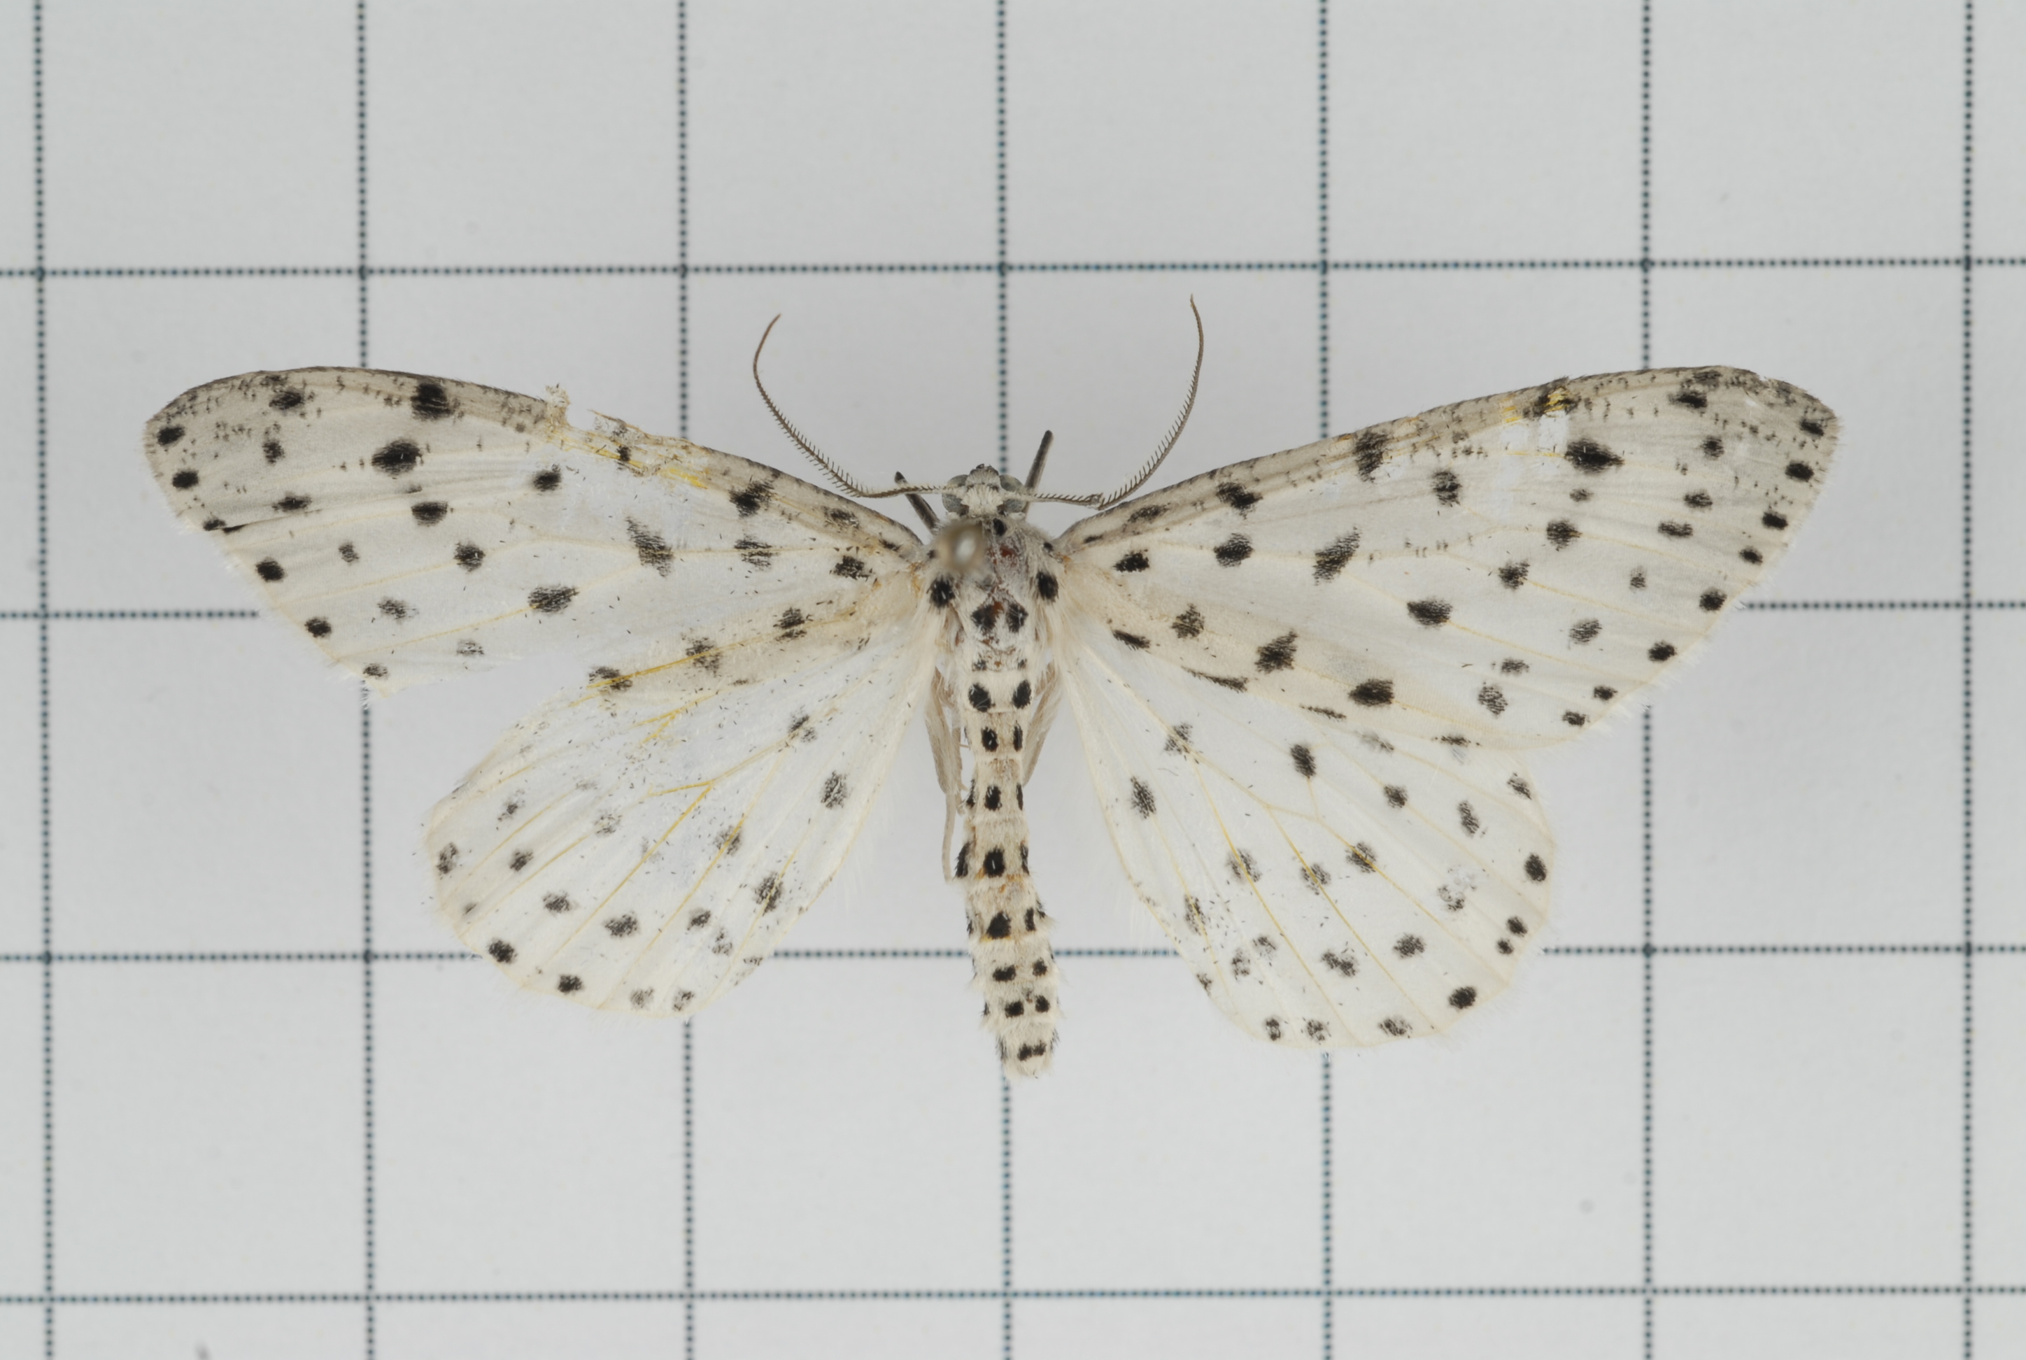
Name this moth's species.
Xenoplia trivialis
